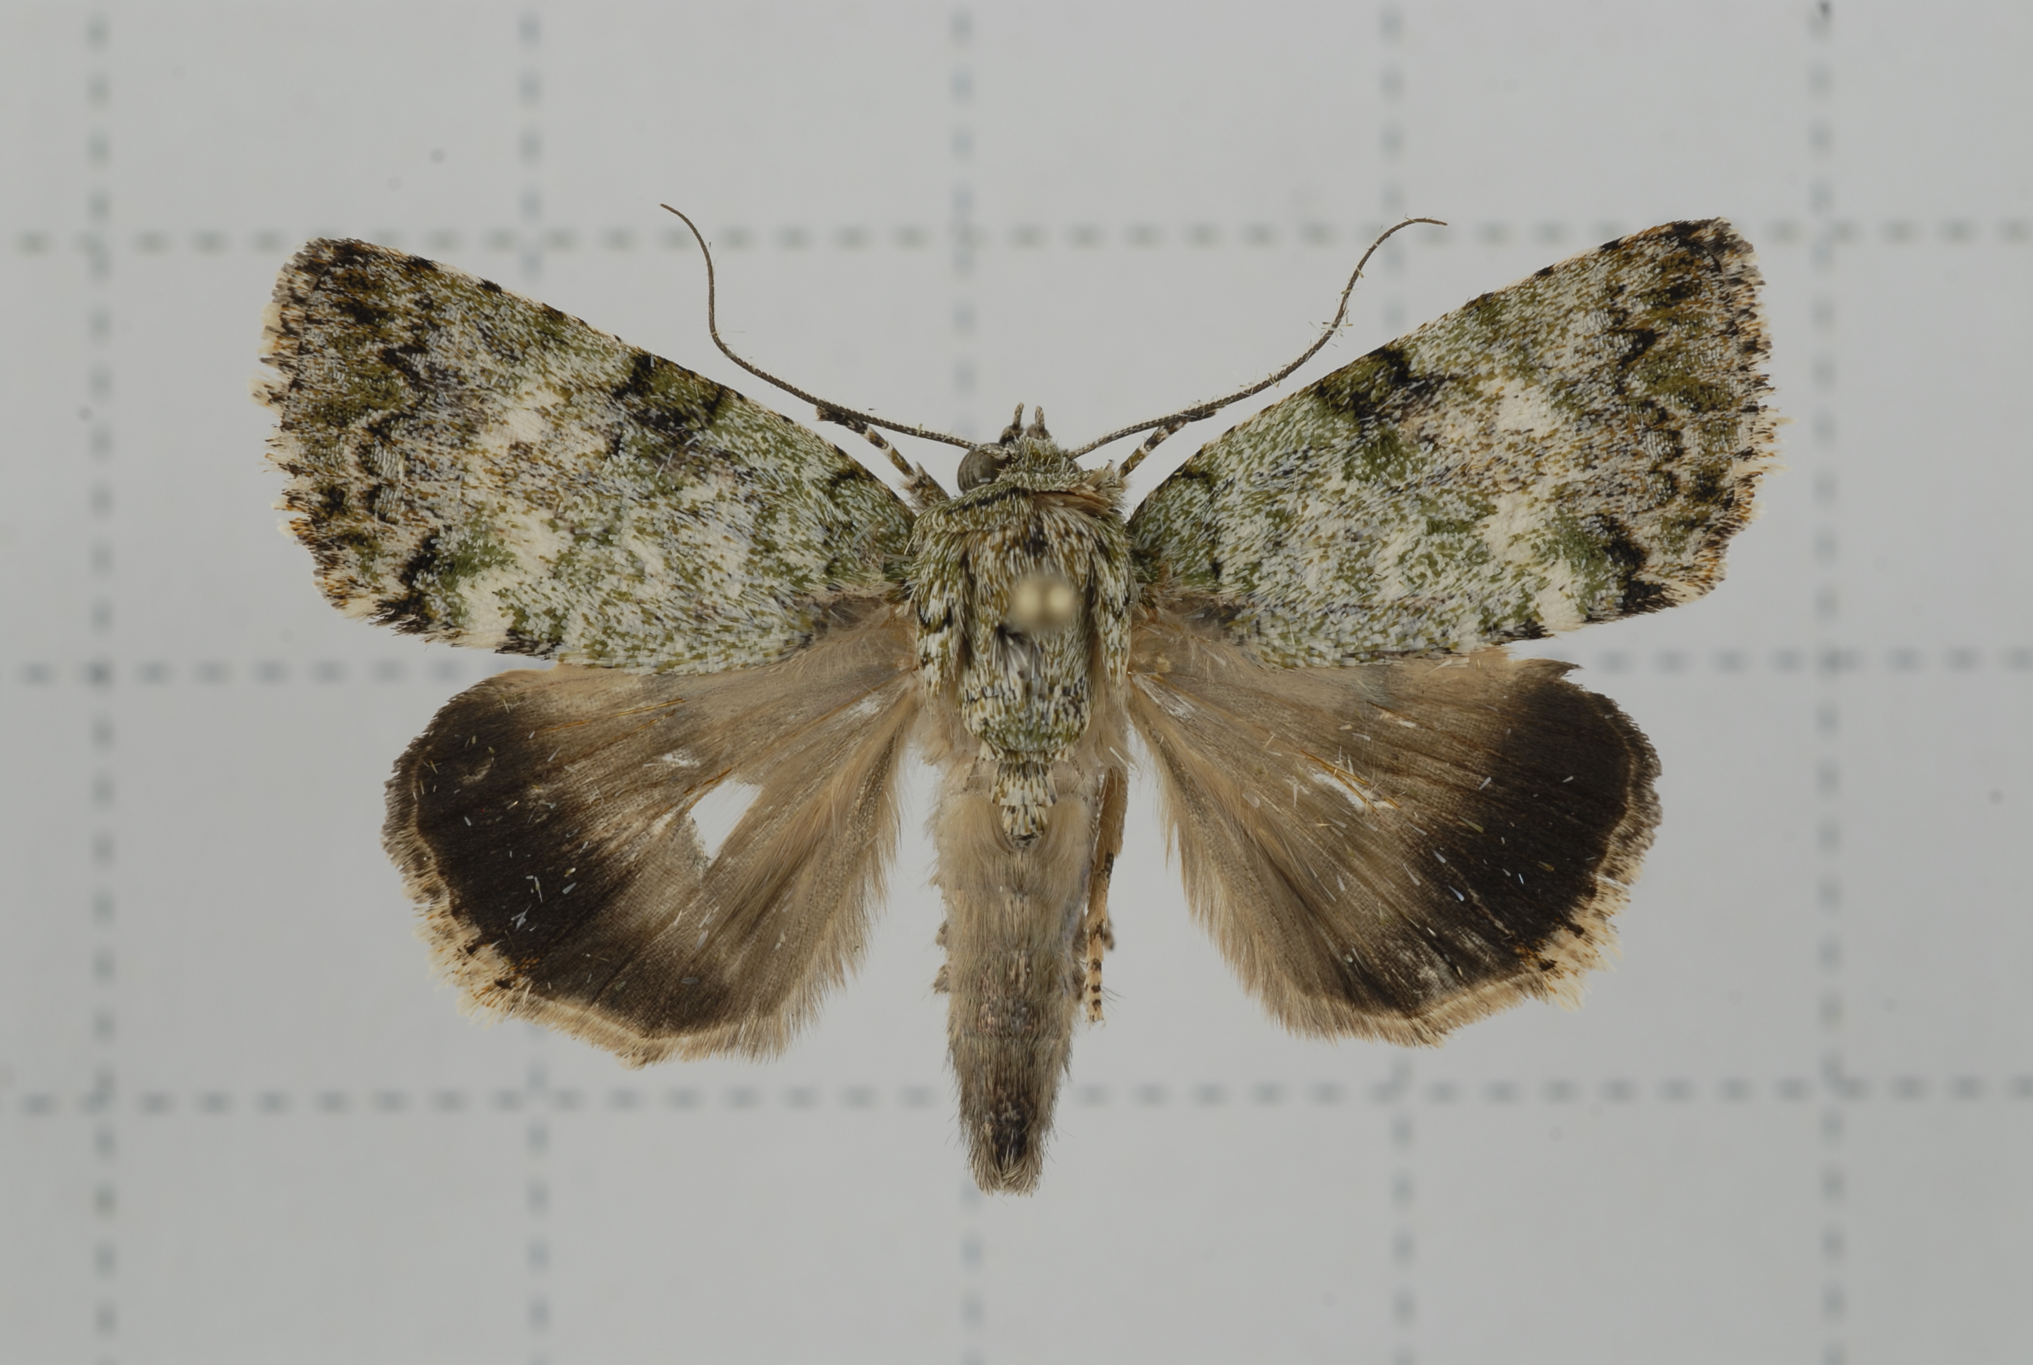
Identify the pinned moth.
Blenina quinaria
